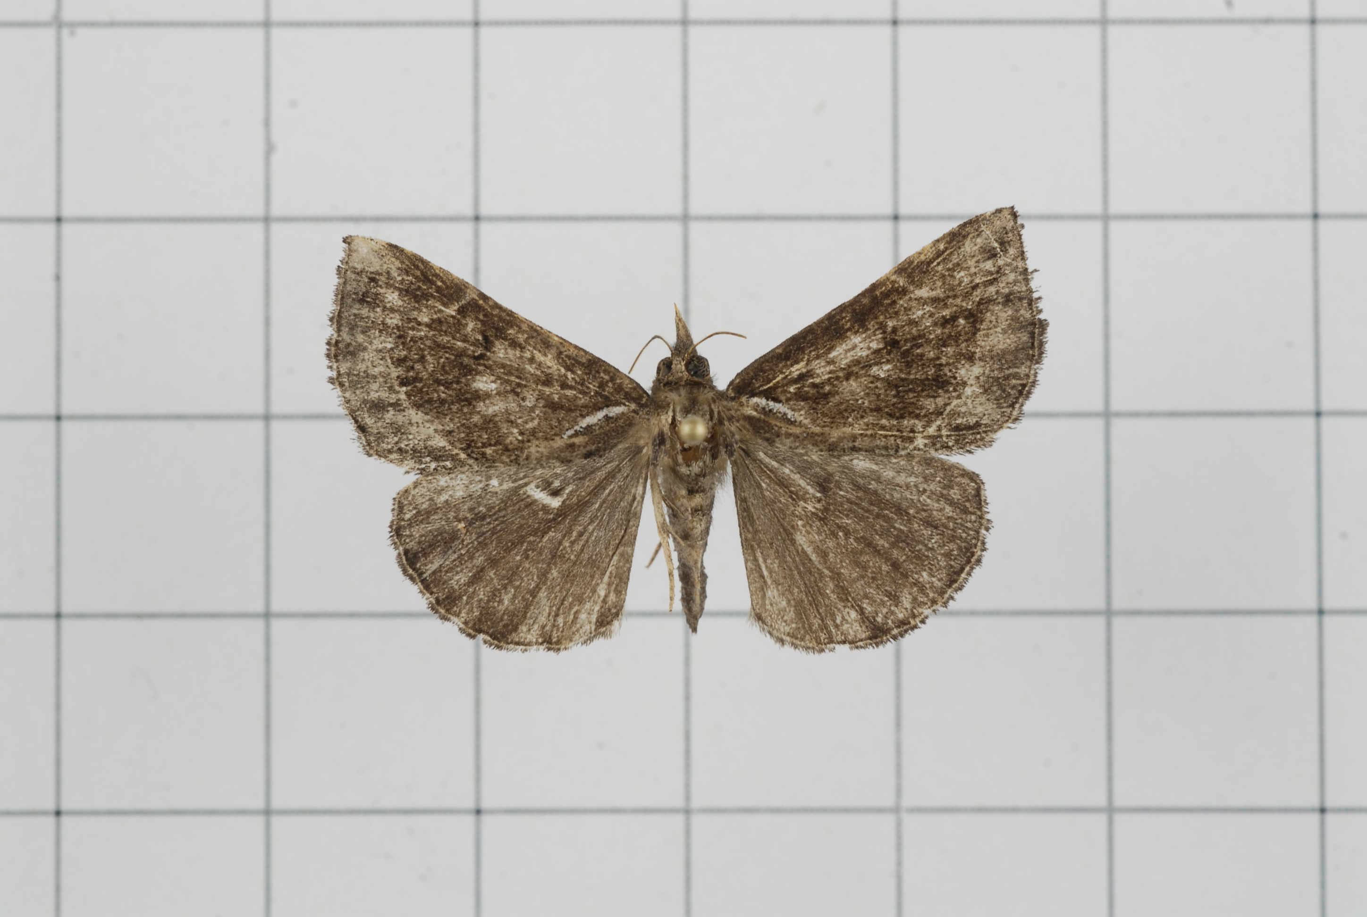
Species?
Hypena perspicua
